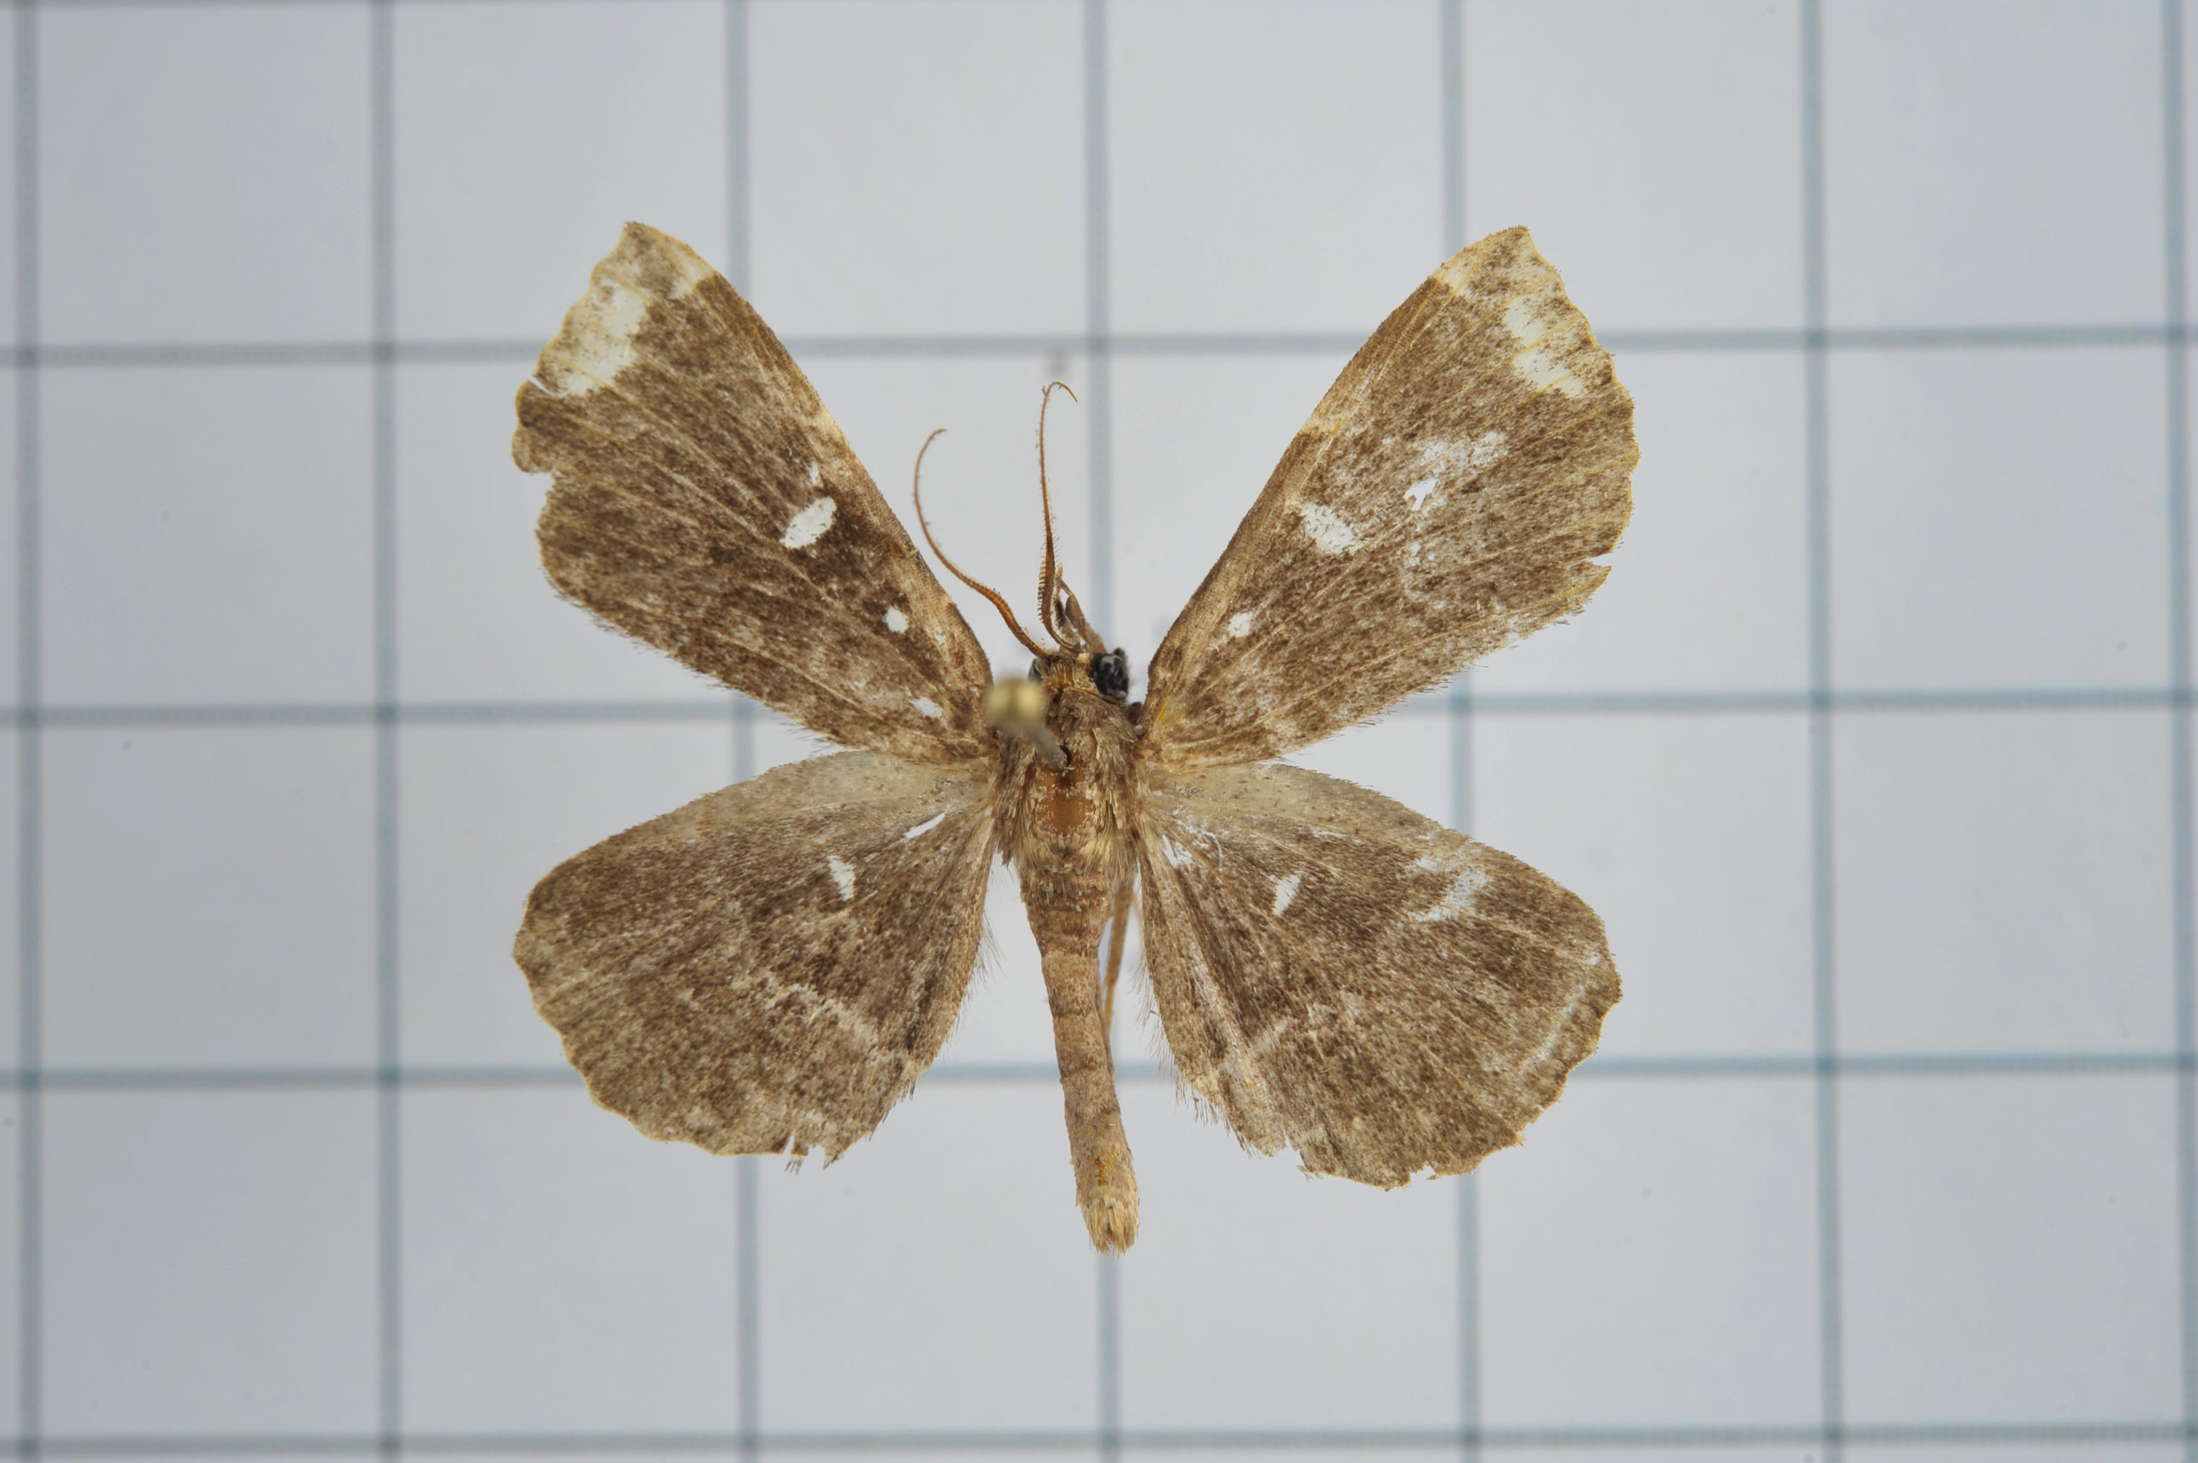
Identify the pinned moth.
Adrapsa simplex
